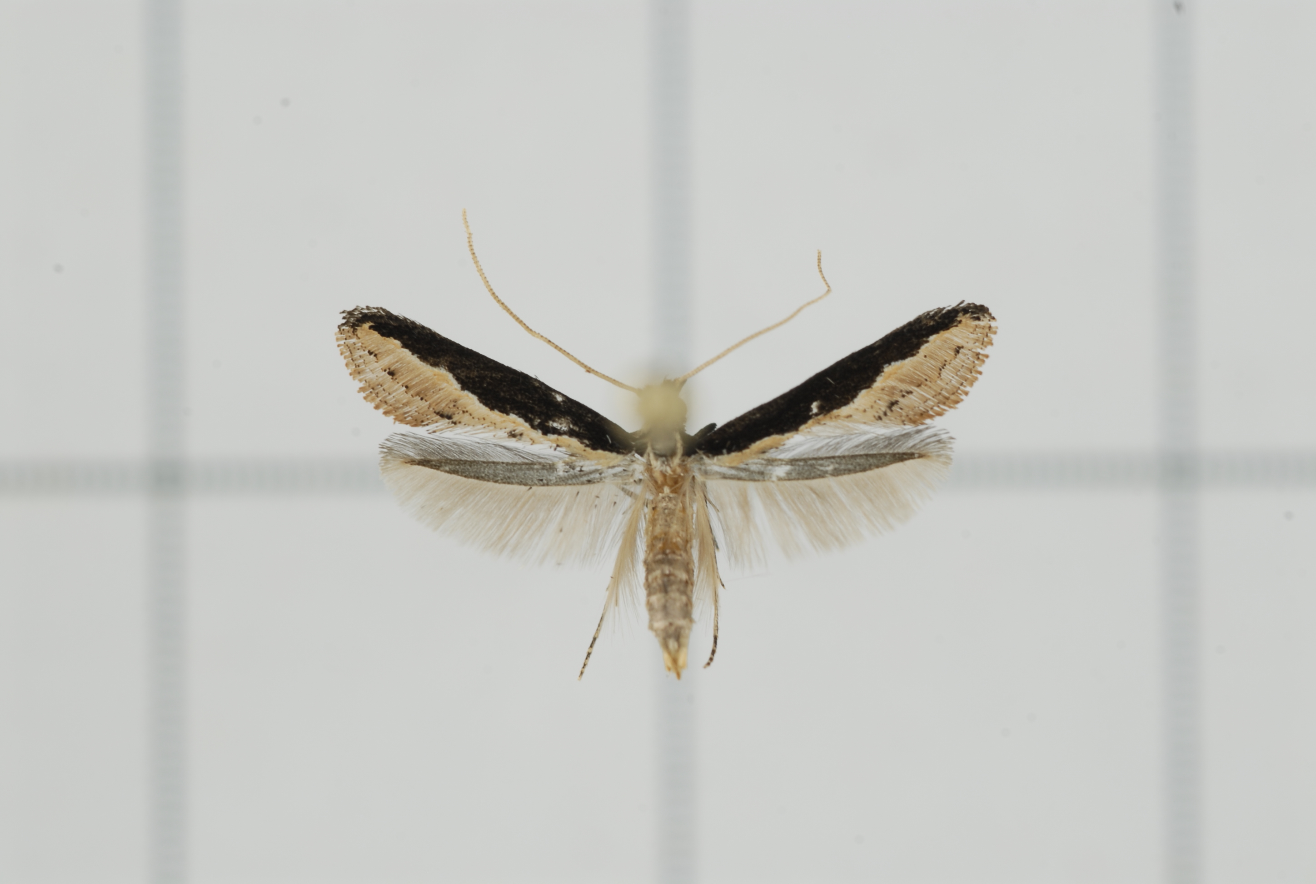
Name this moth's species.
Pyloetis mimosae
